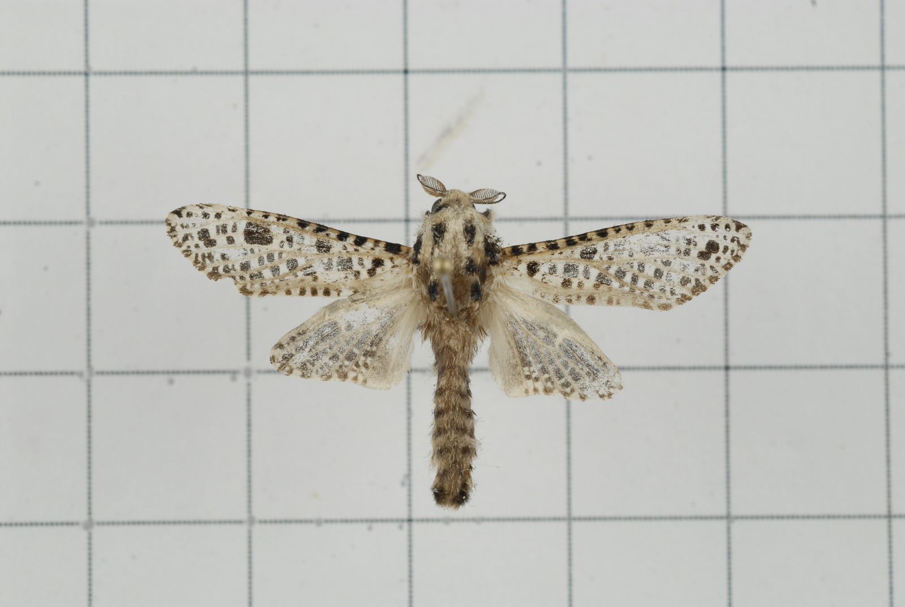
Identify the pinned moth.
Rapdalus pardicolor
